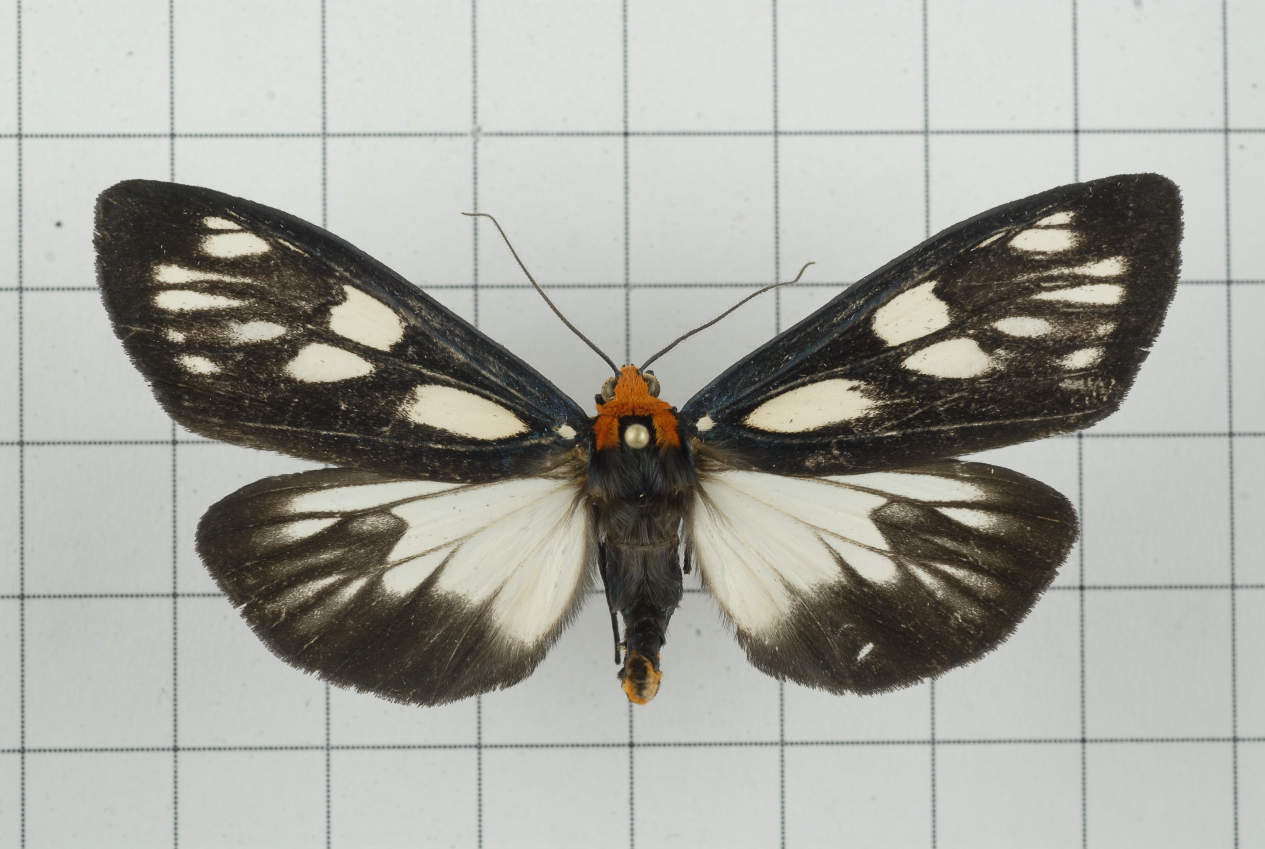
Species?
Macrobrochis gigas
